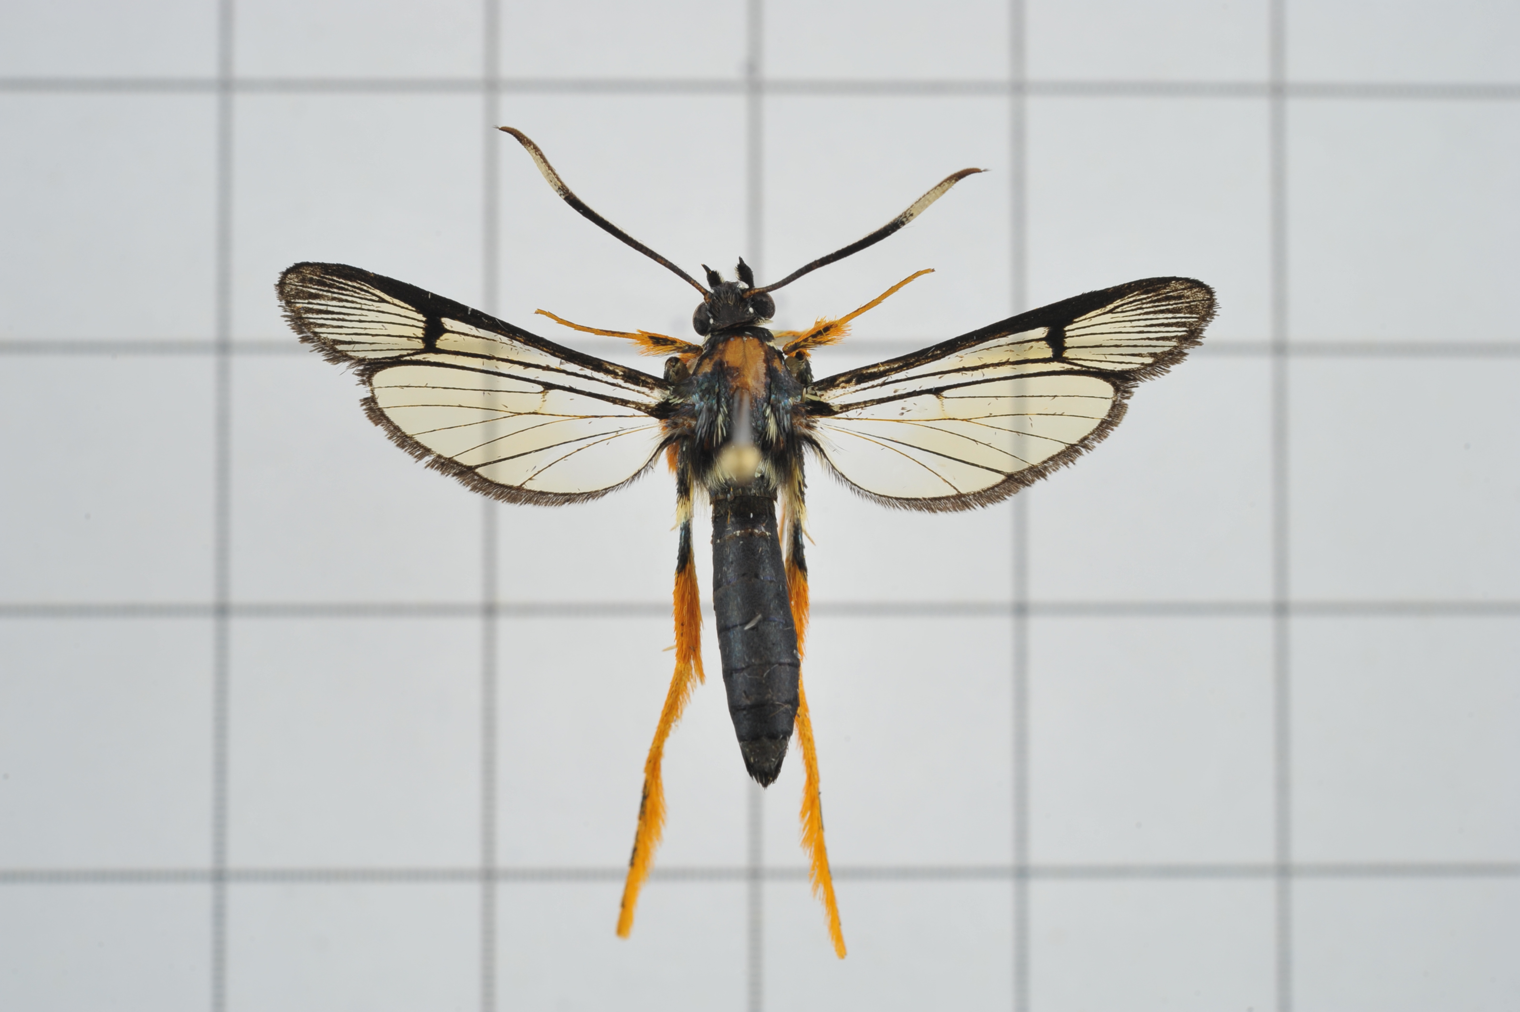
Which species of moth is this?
Teinotarsina longitarsa
